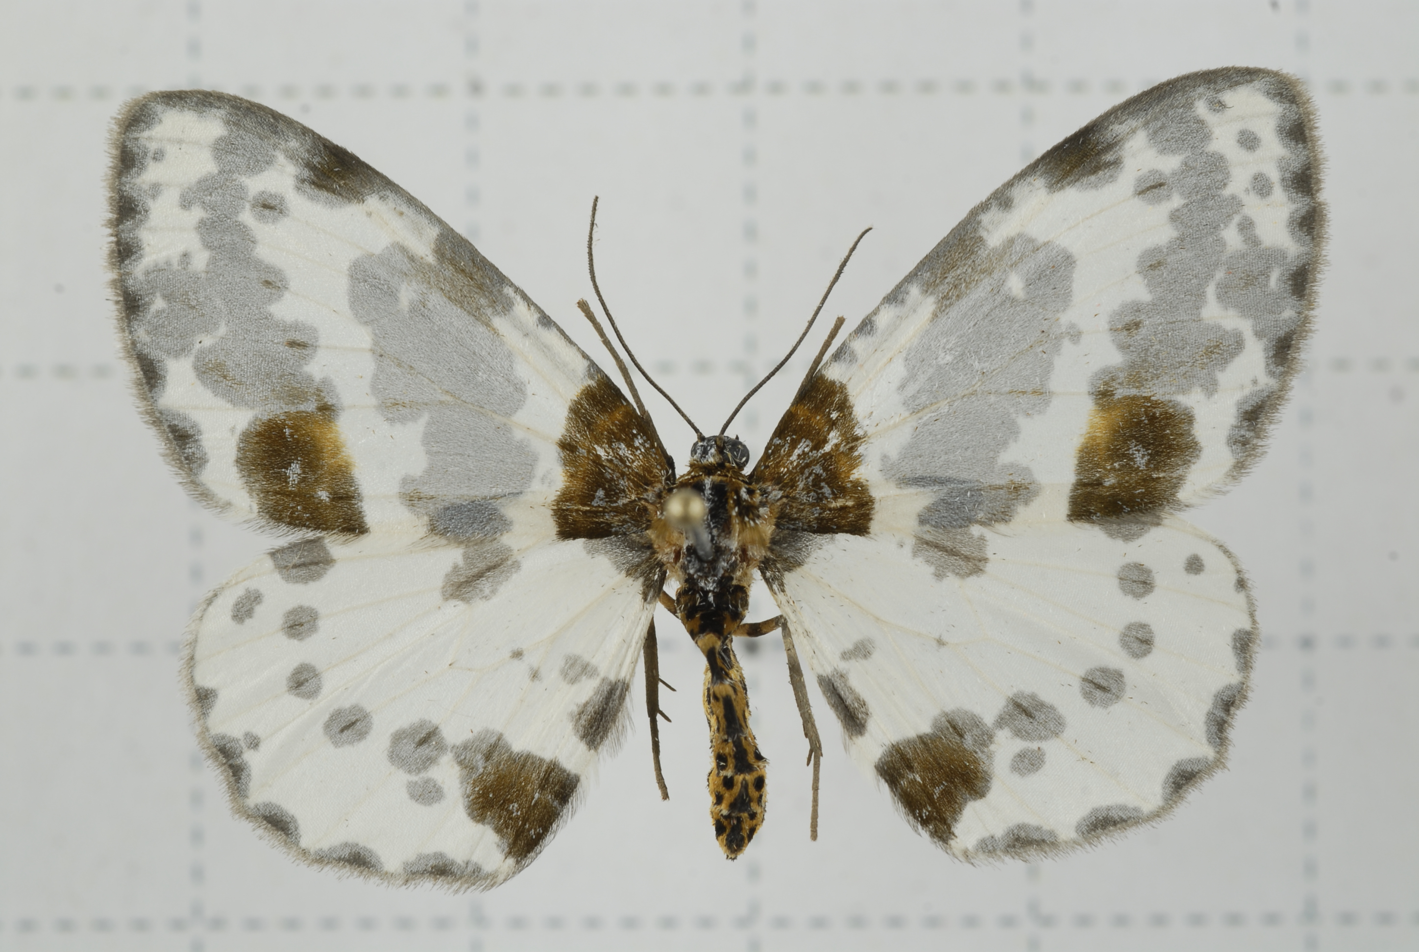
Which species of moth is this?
Abraxas adilluminata
